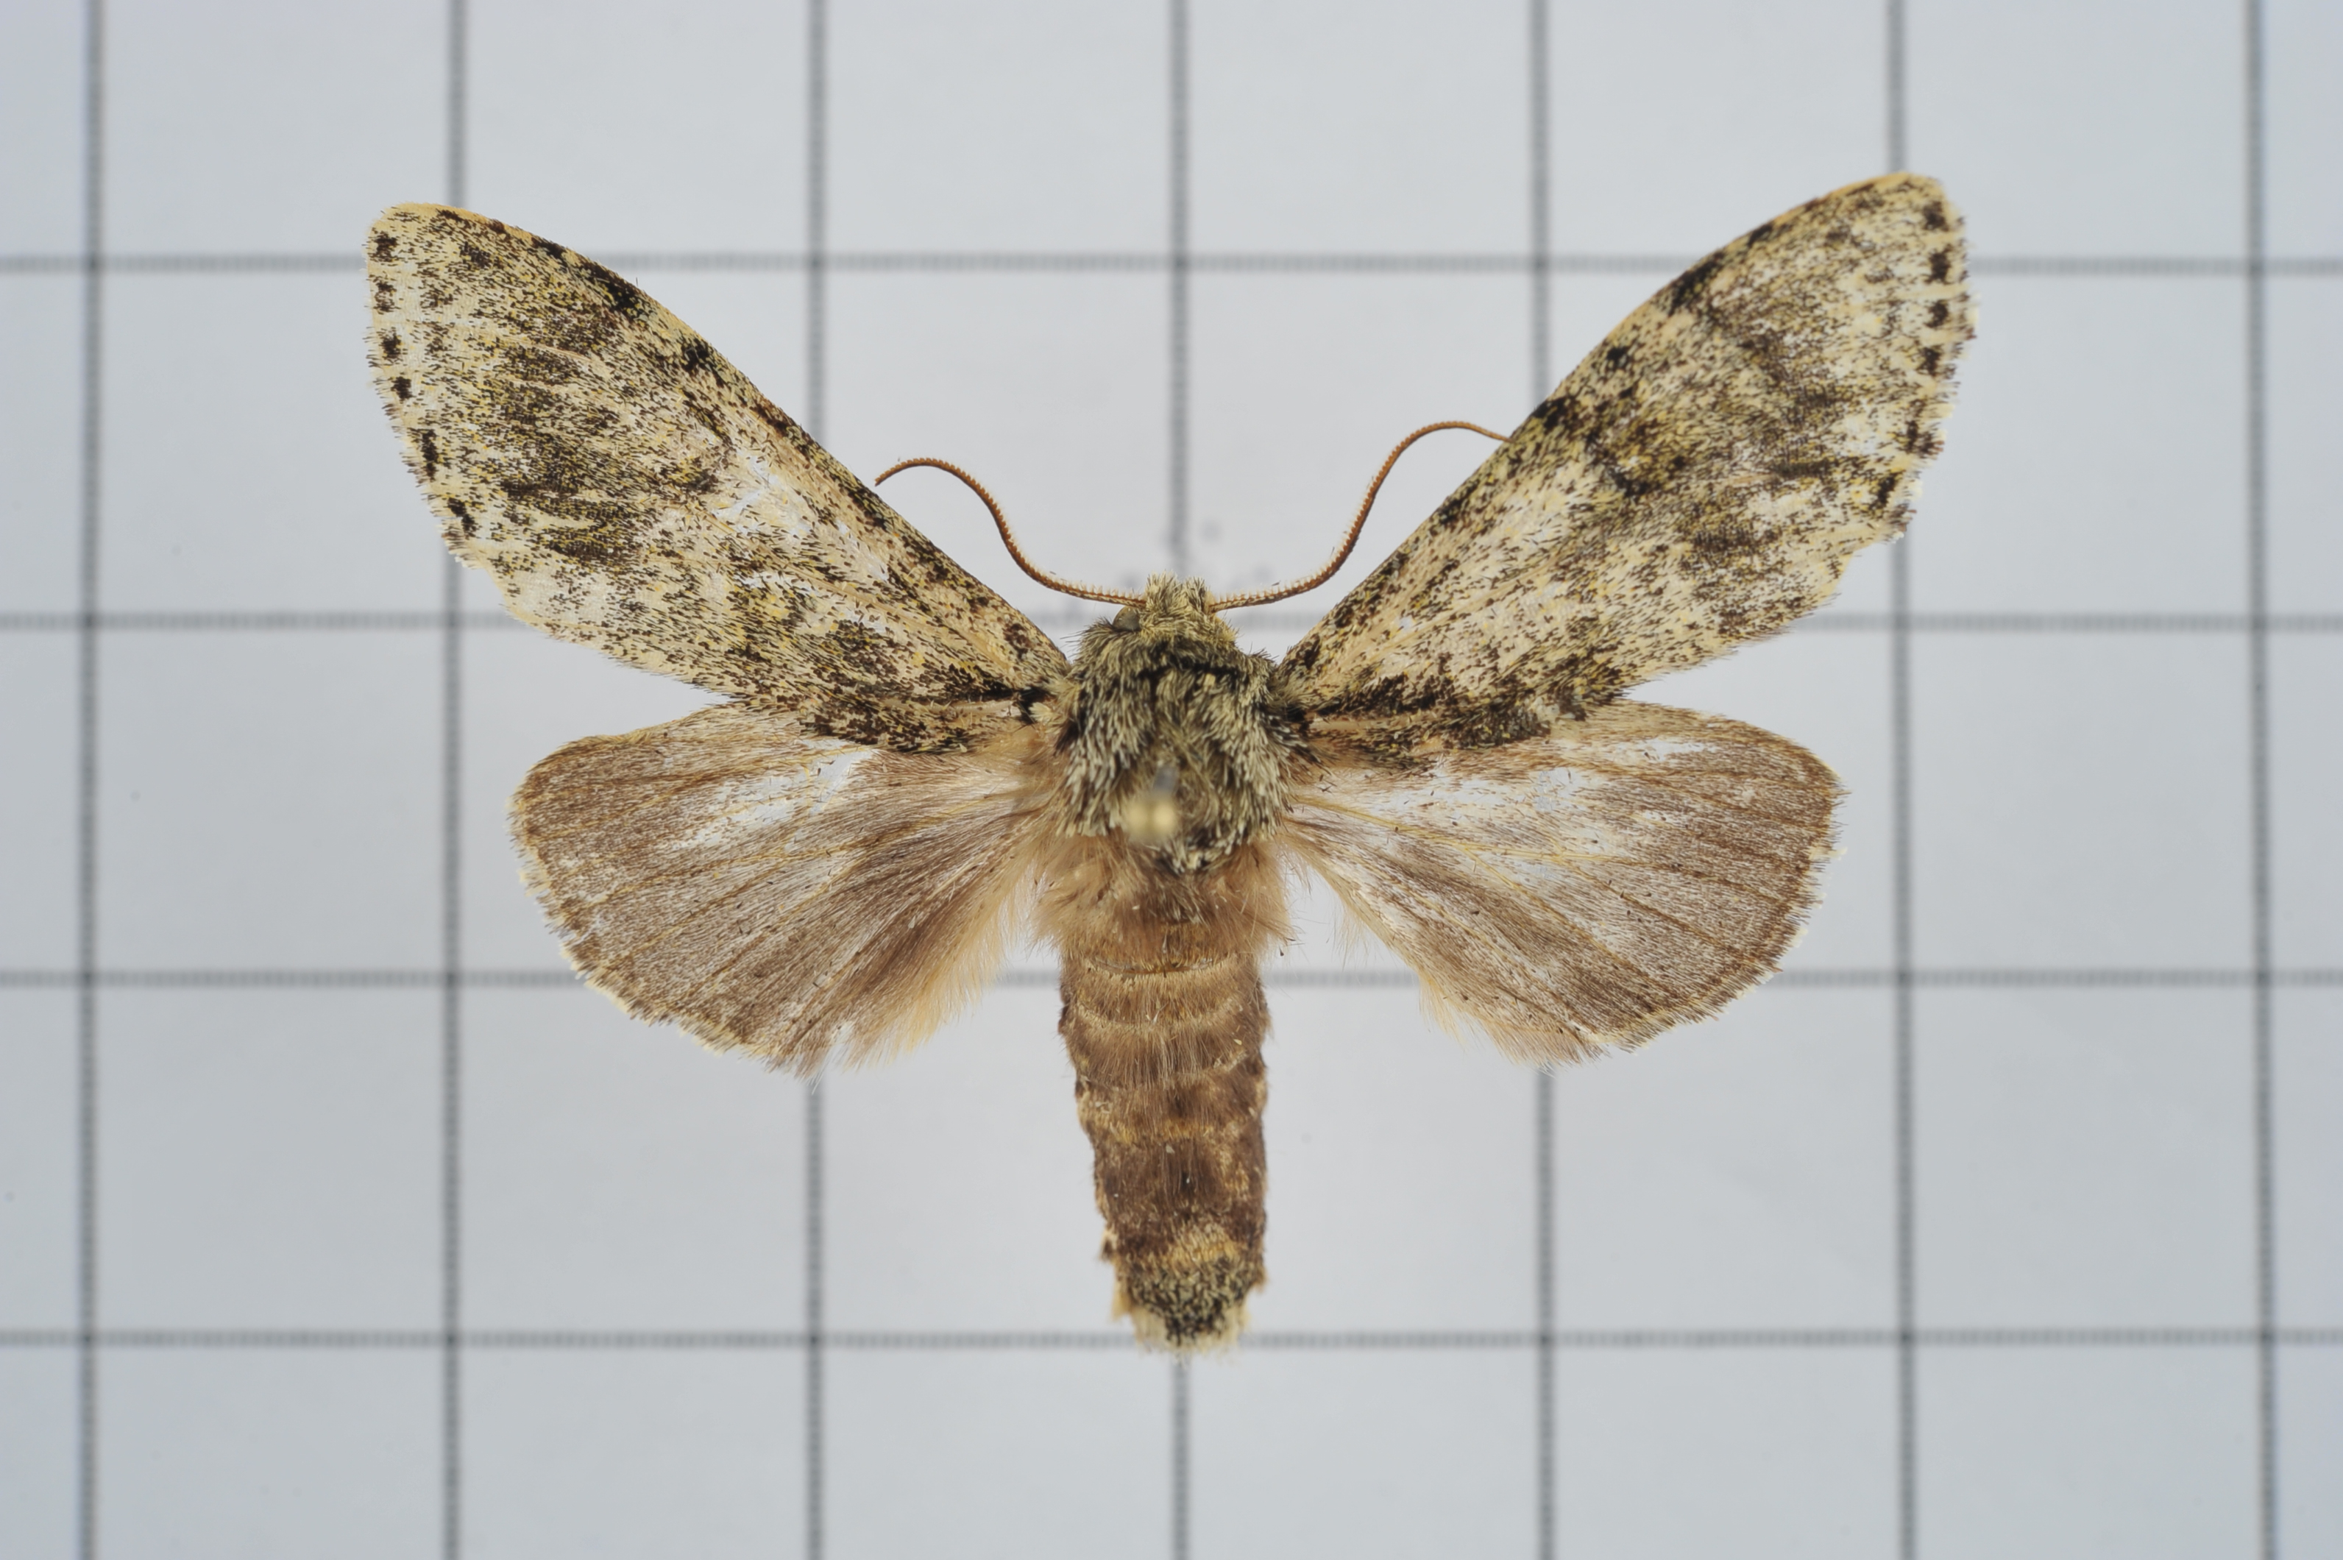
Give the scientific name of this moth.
Pheosiopsis cinerea formosana
